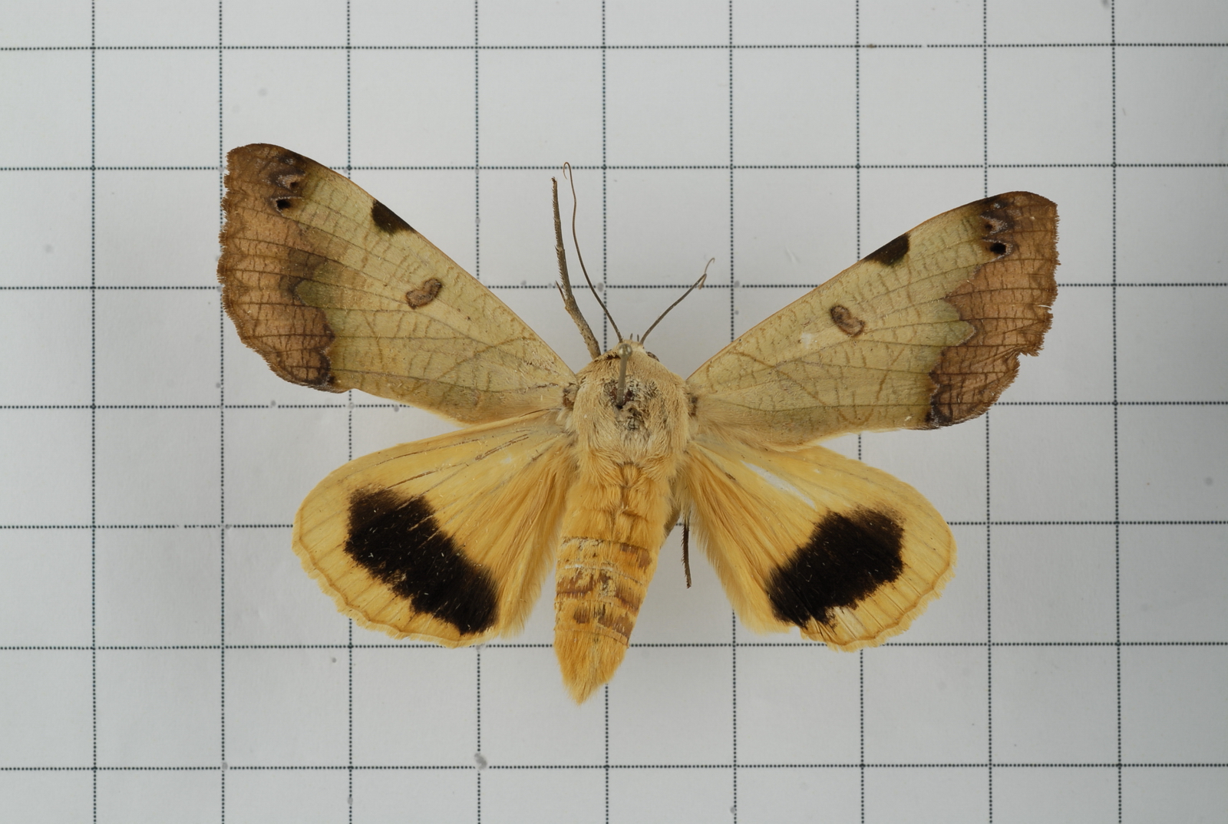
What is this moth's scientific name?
Ophiusa tirhaca
